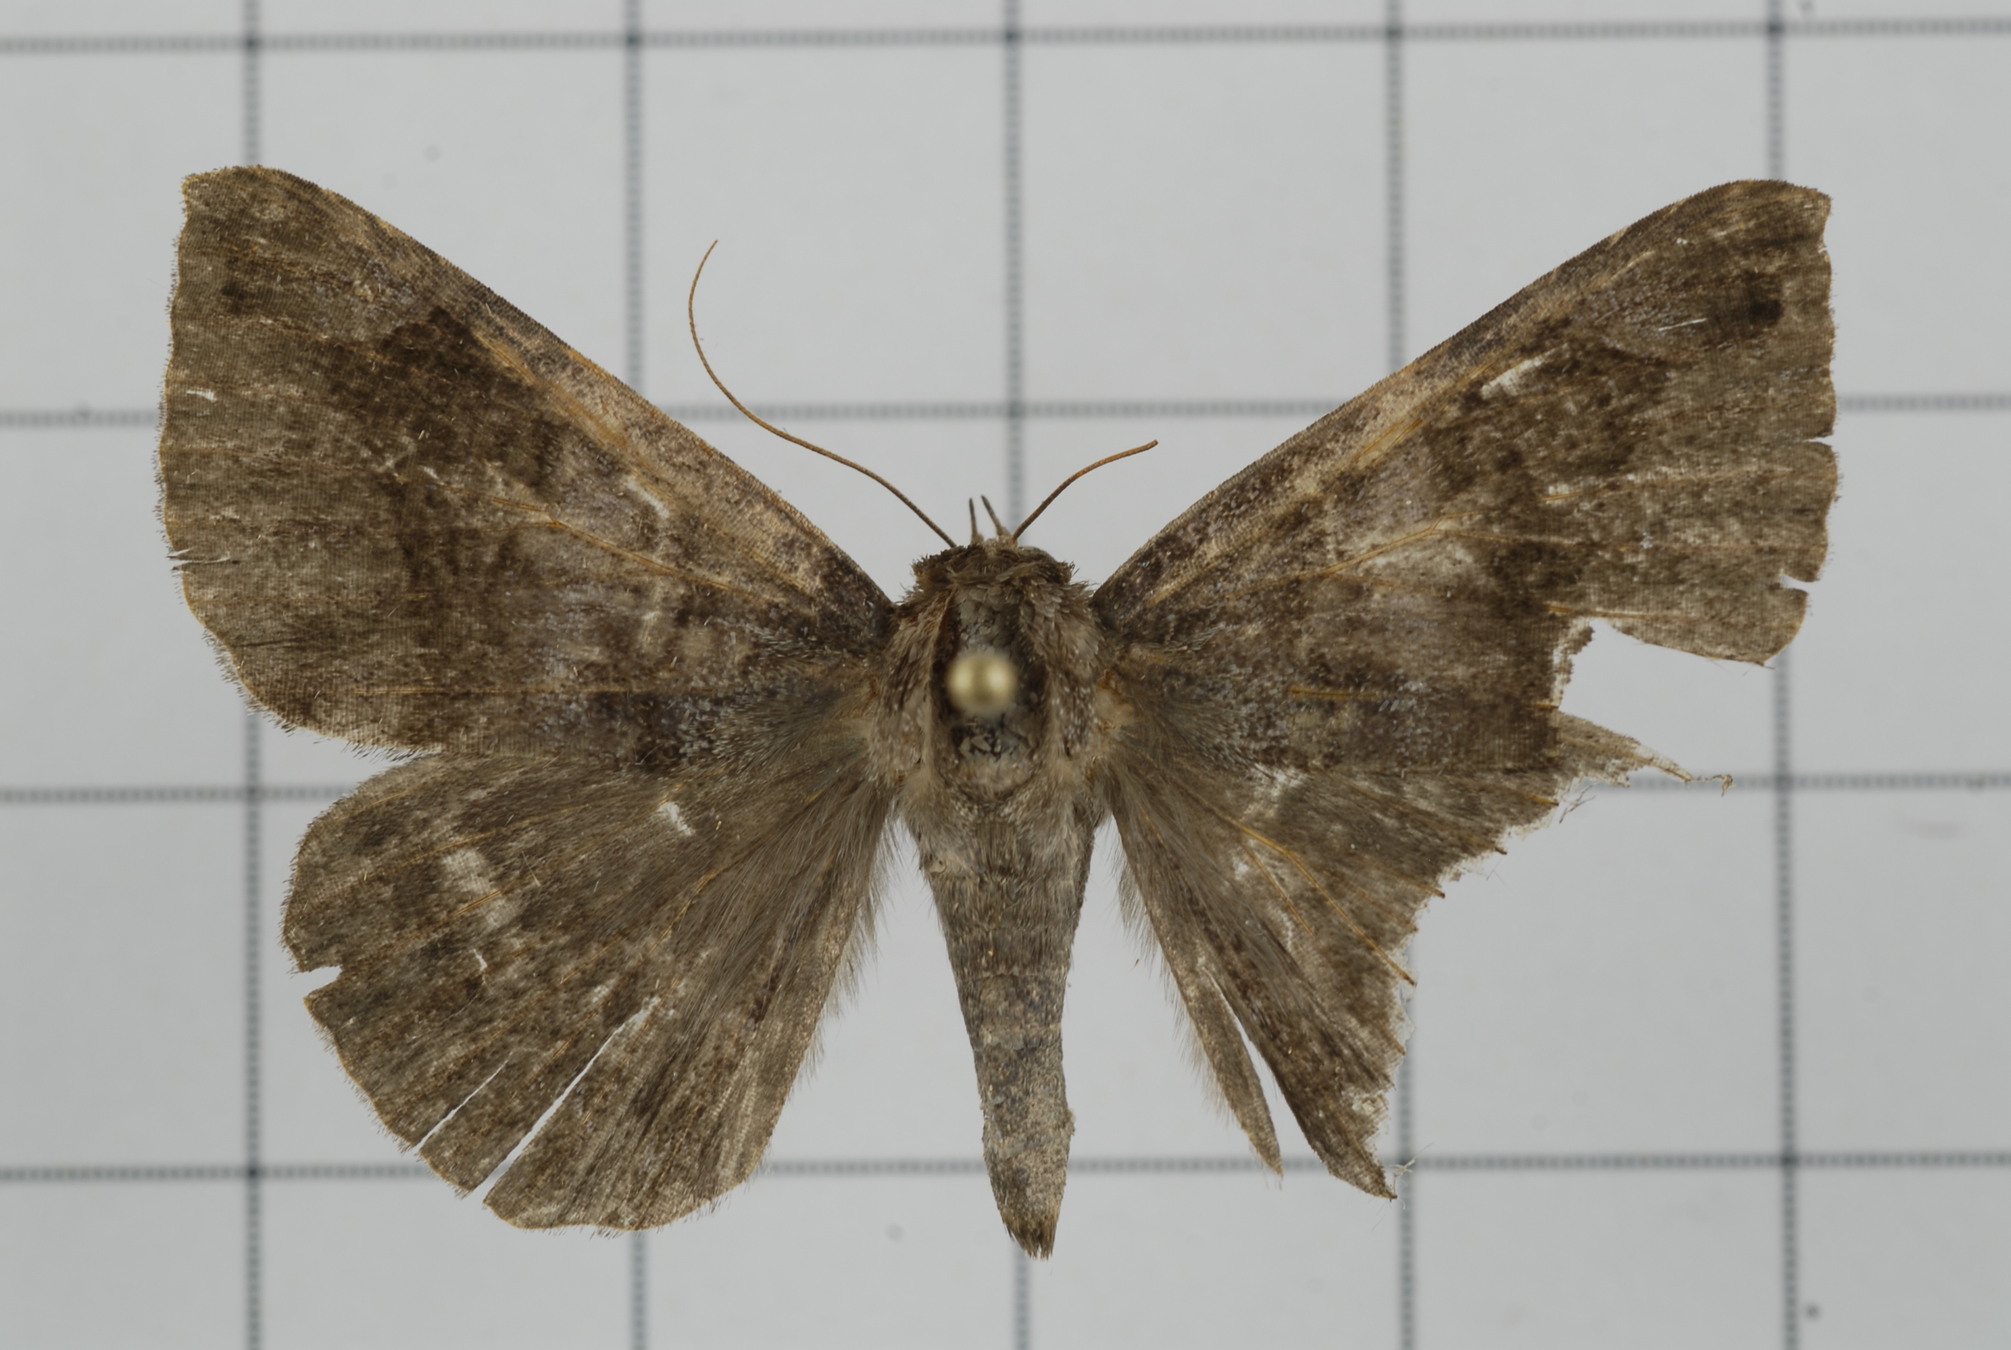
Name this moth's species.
Bastilla amygdalis
